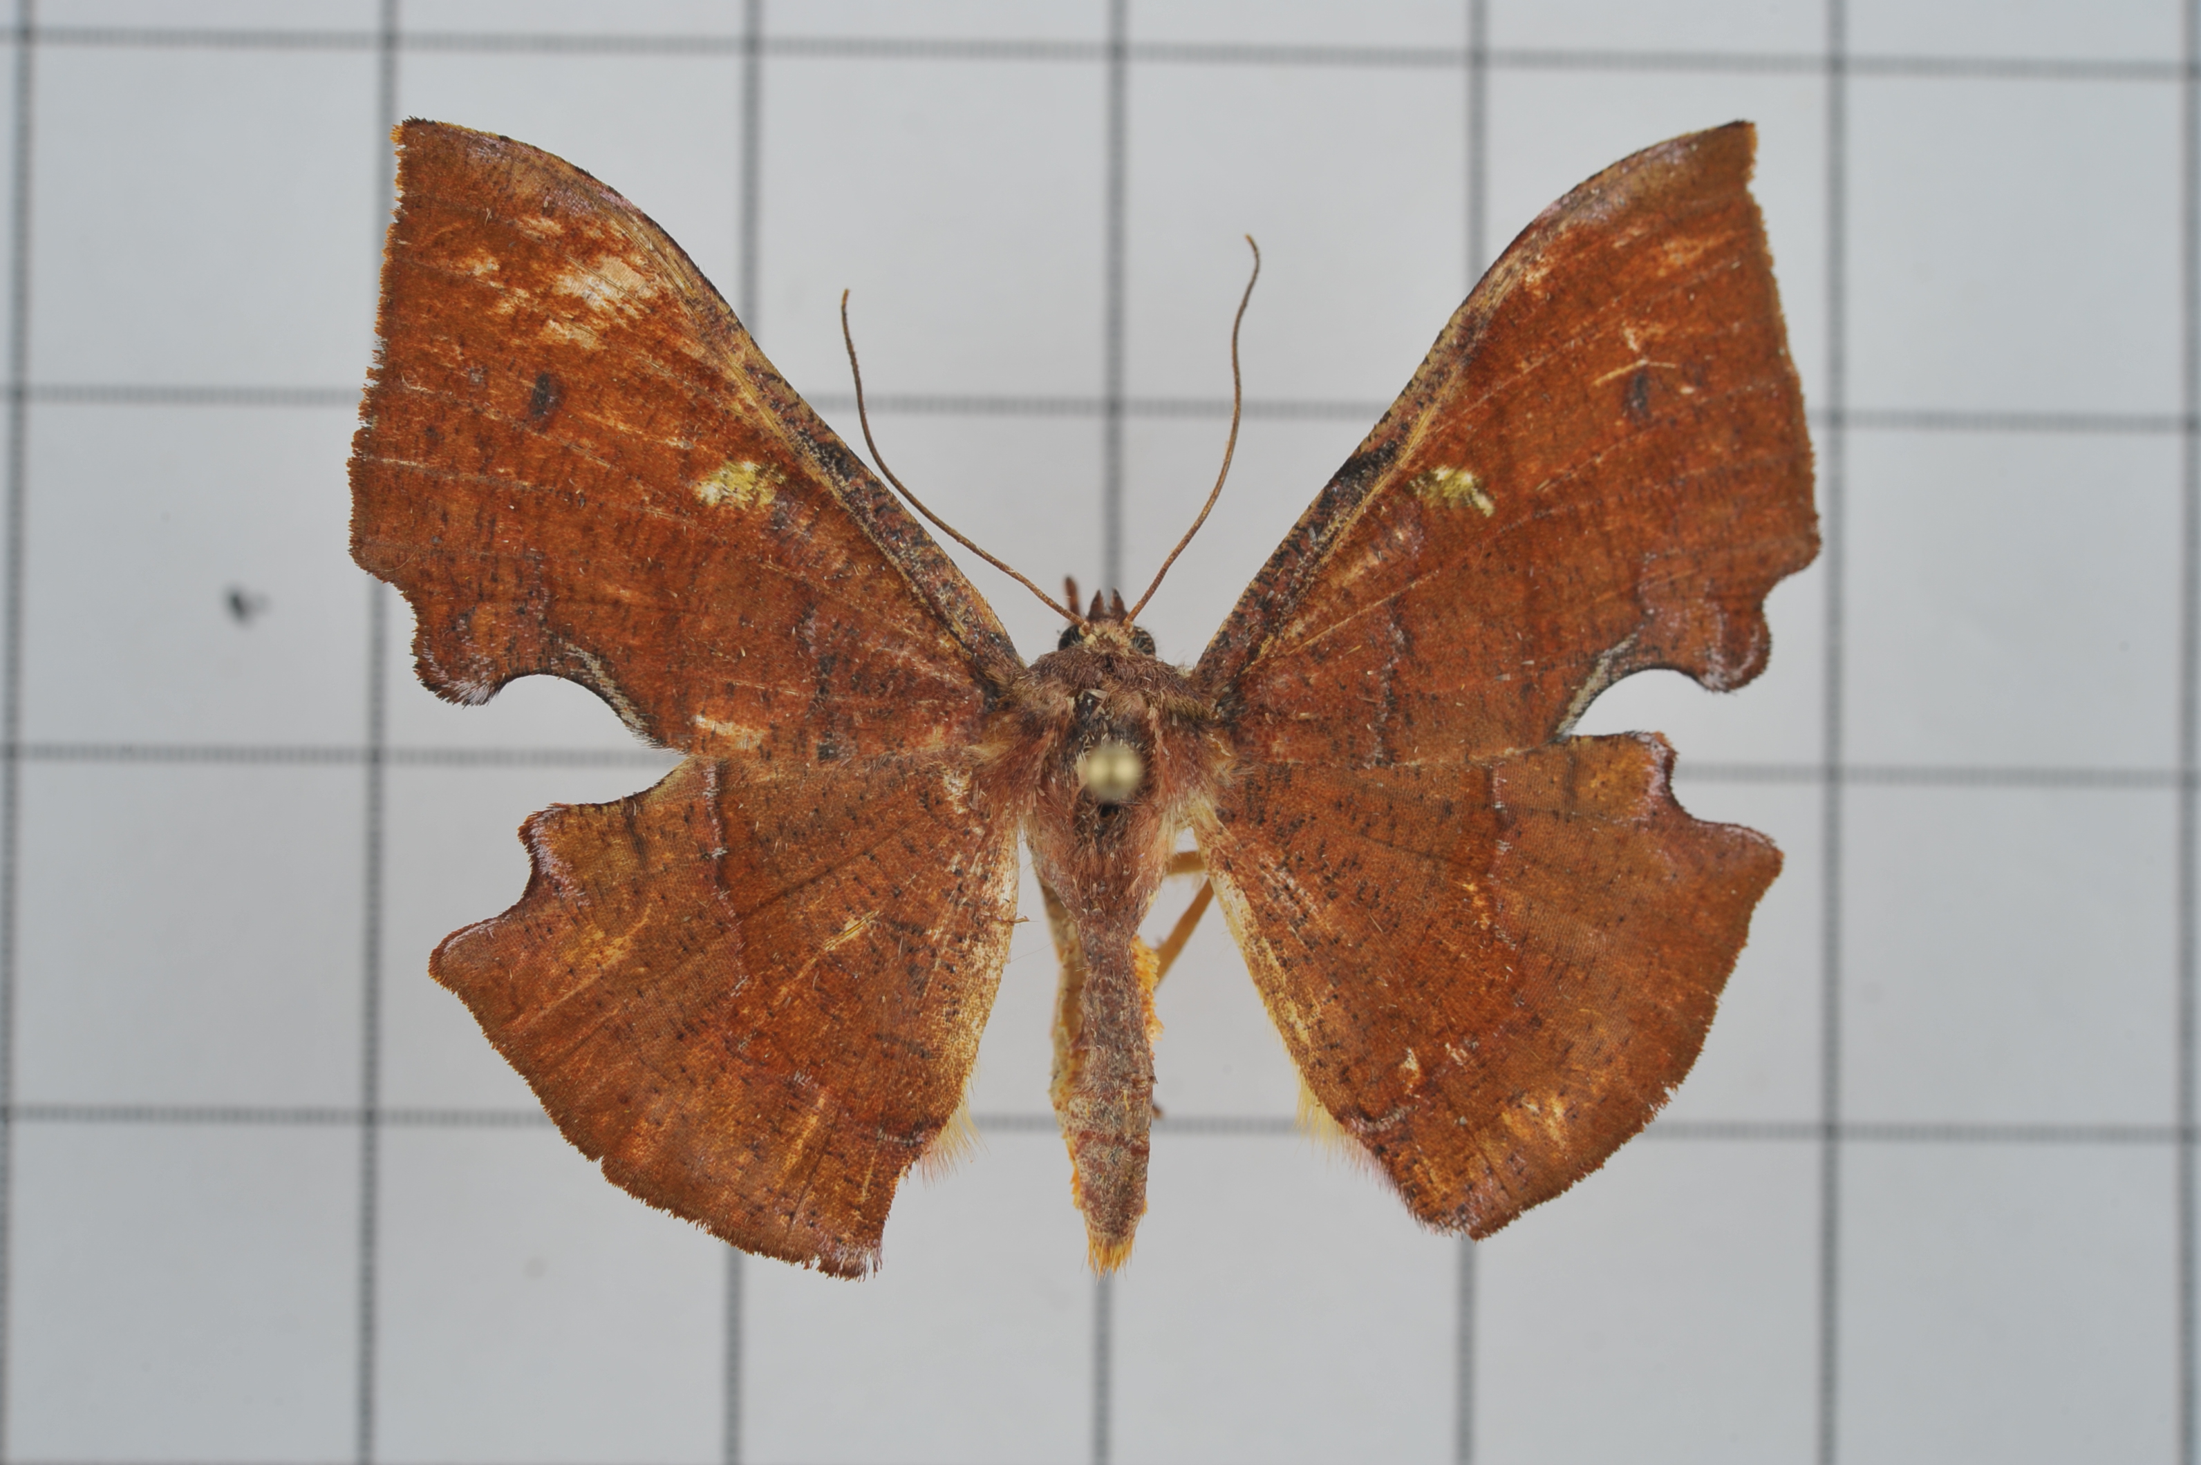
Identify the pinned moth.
Fascellina chromataria
